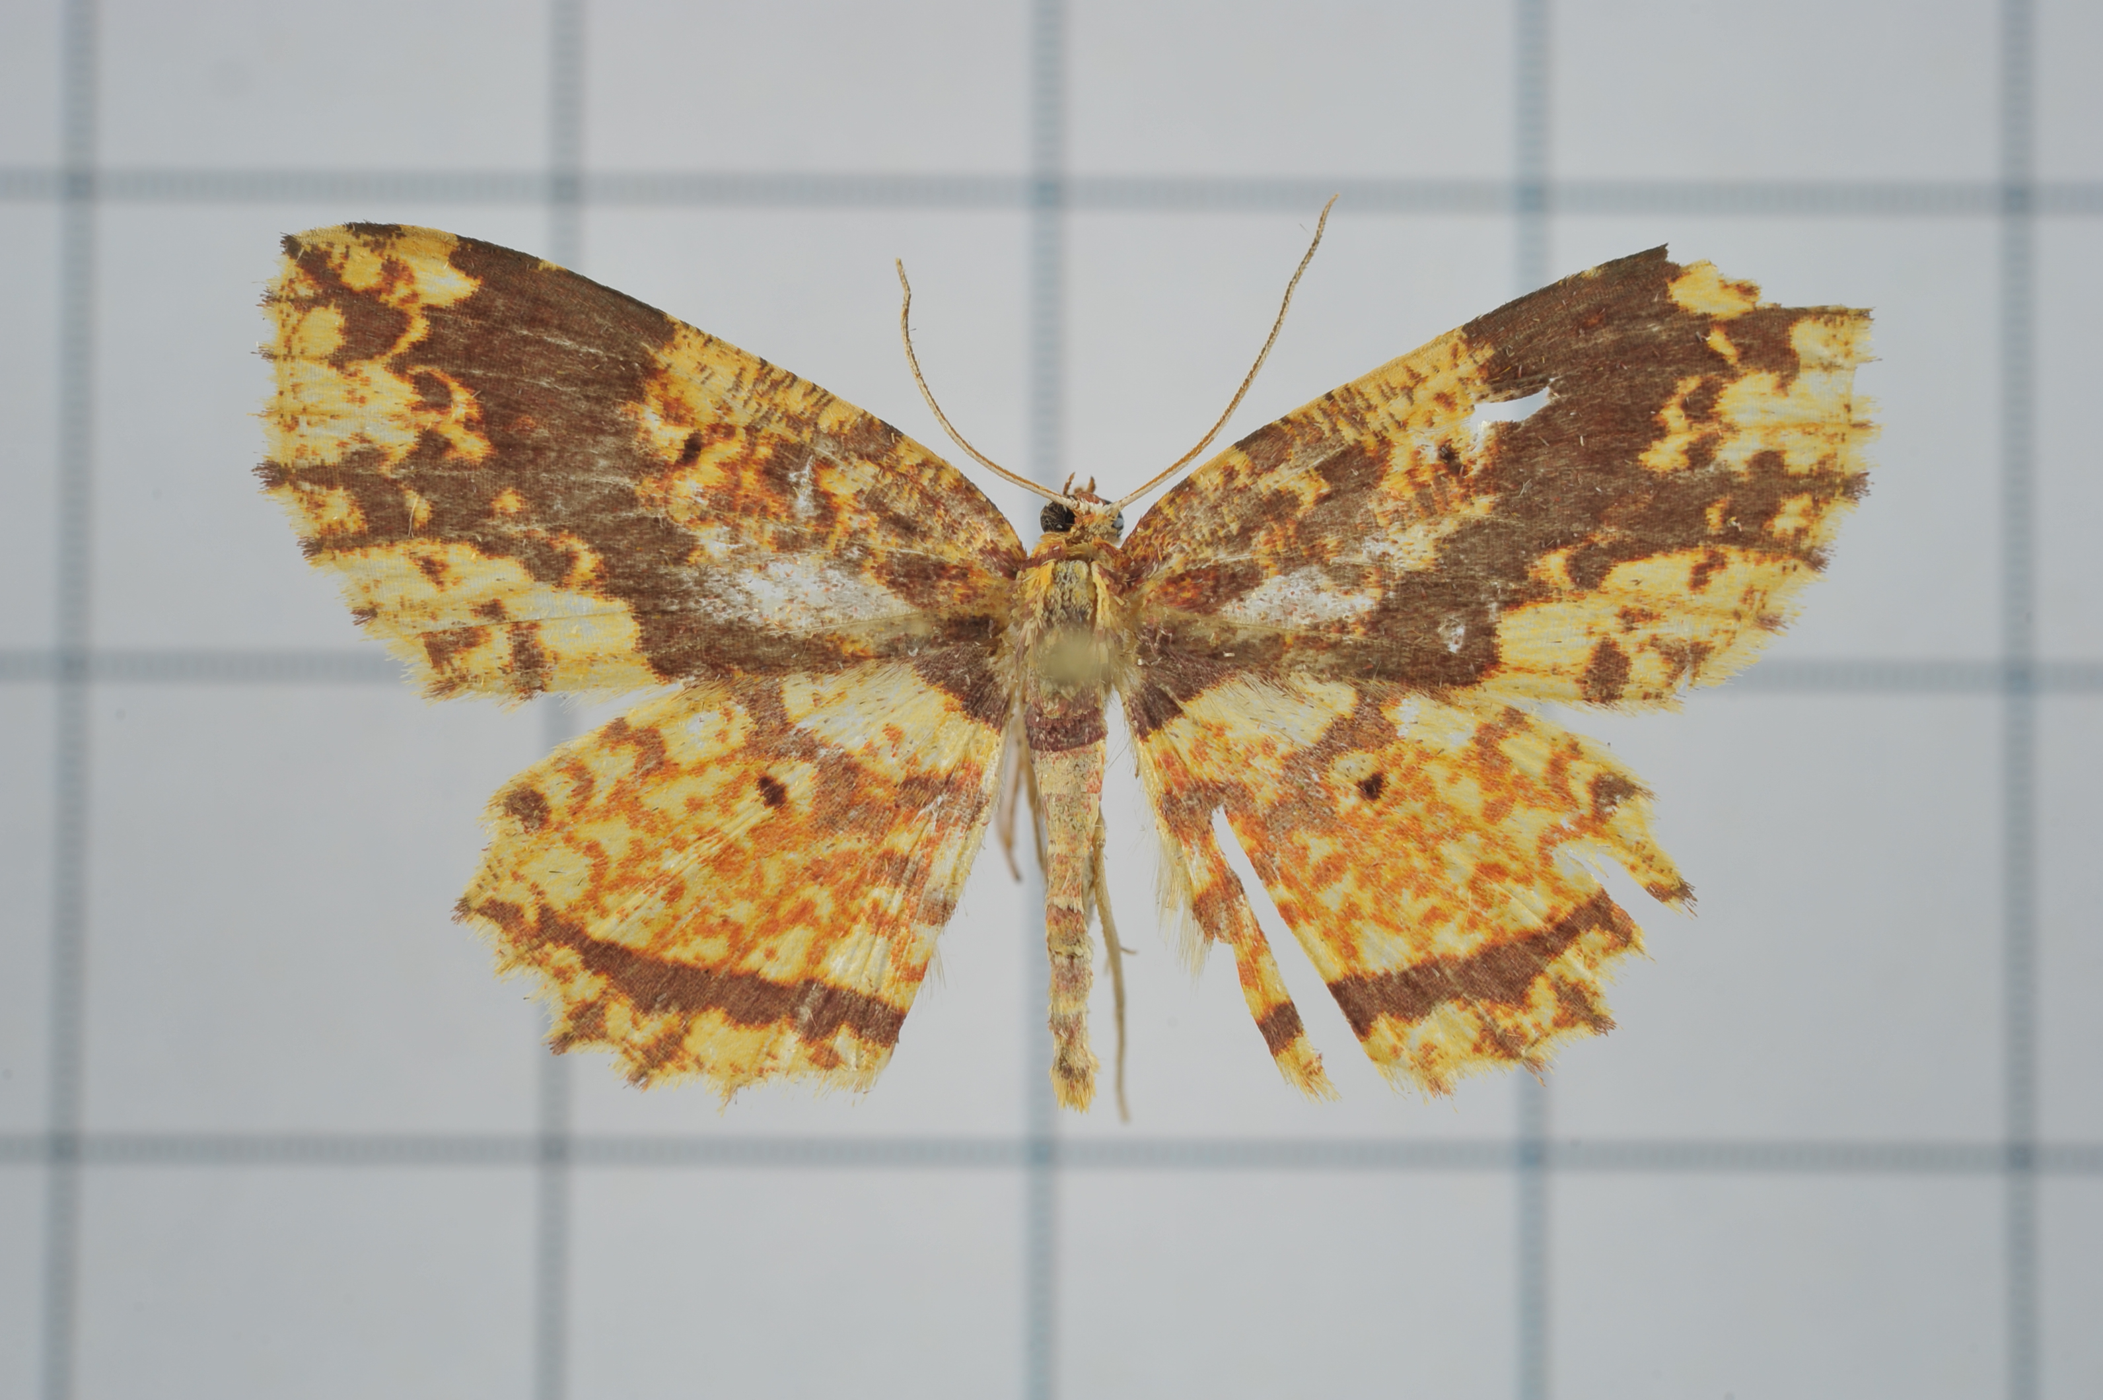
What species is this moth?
Yashmakia suffusa
